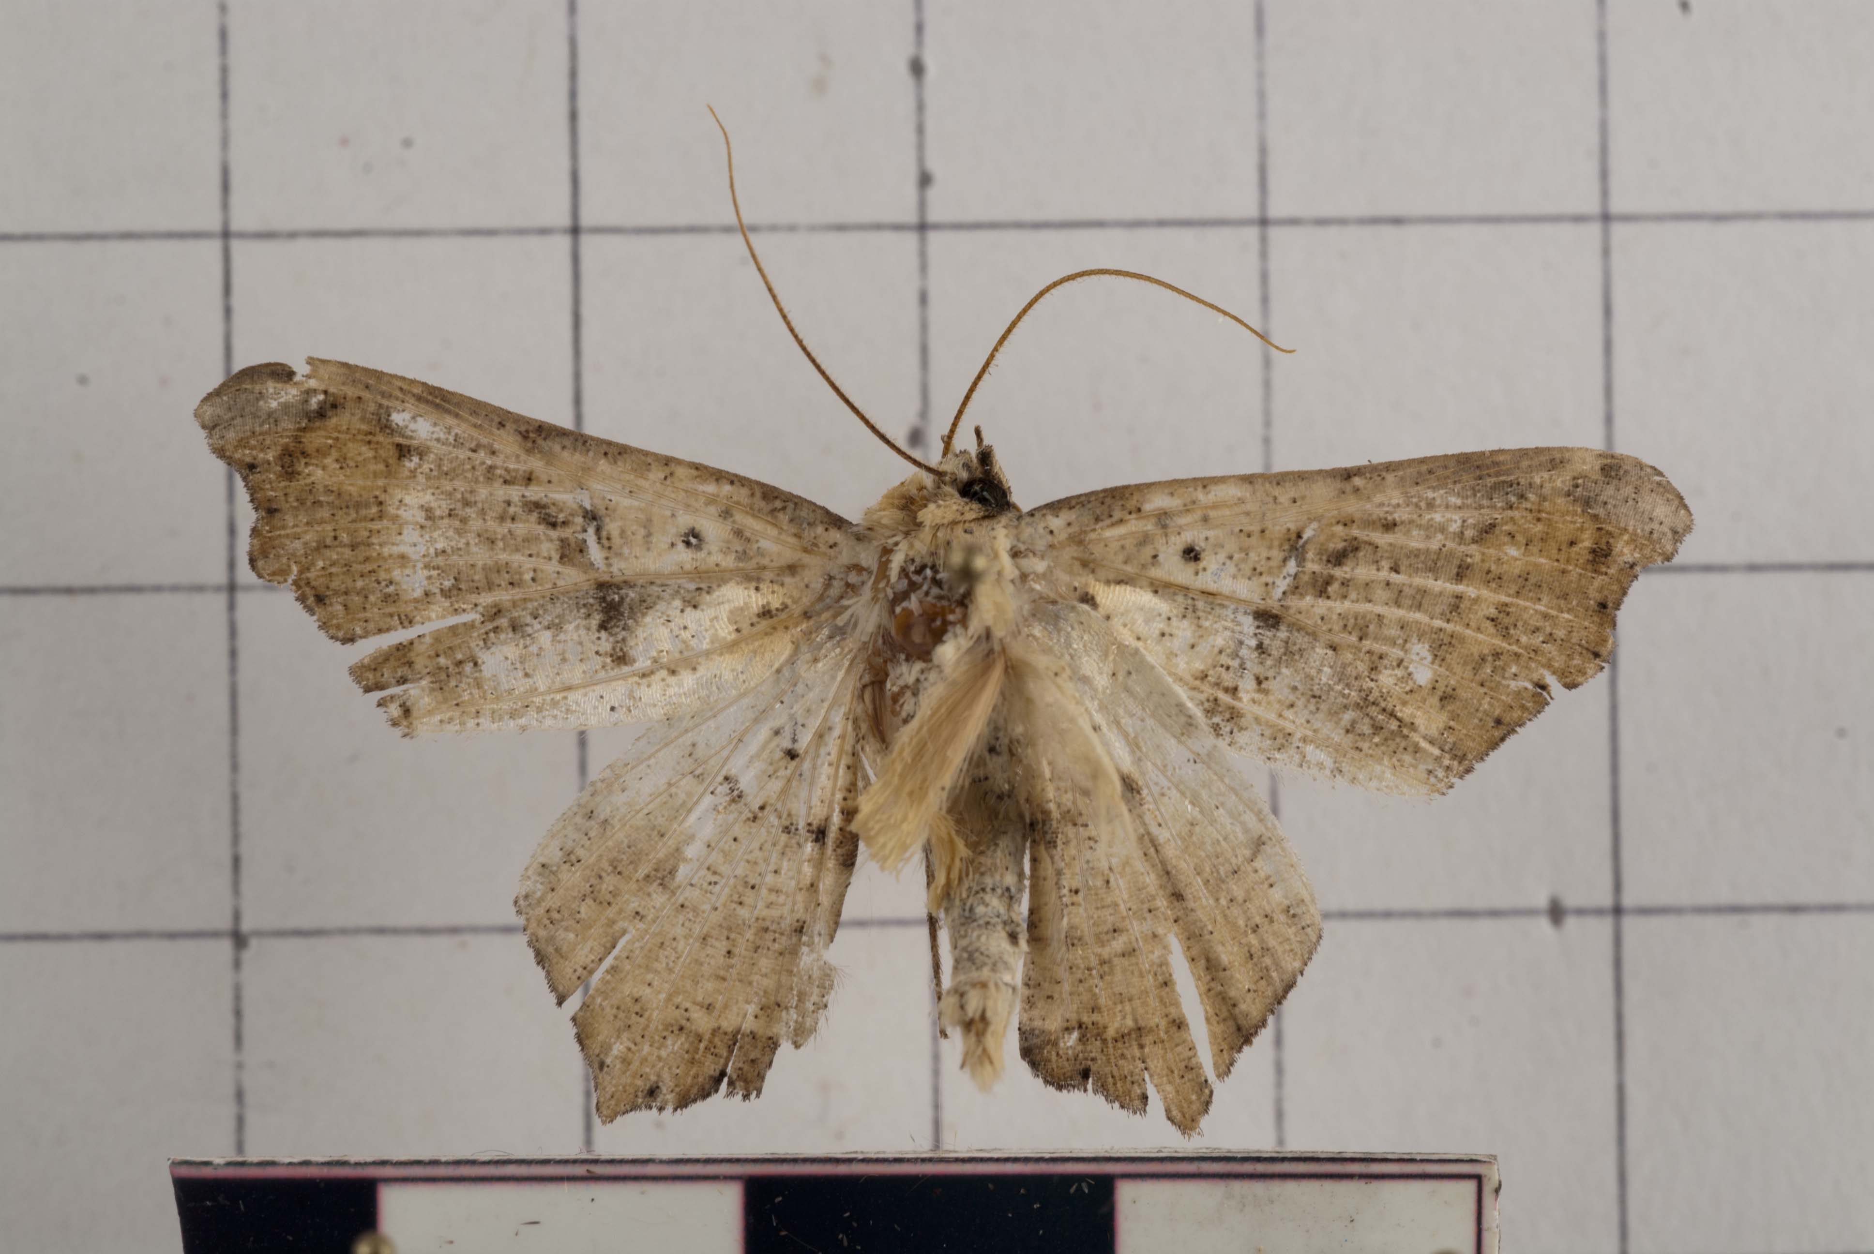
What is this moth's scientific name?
Semiothisops macariata
